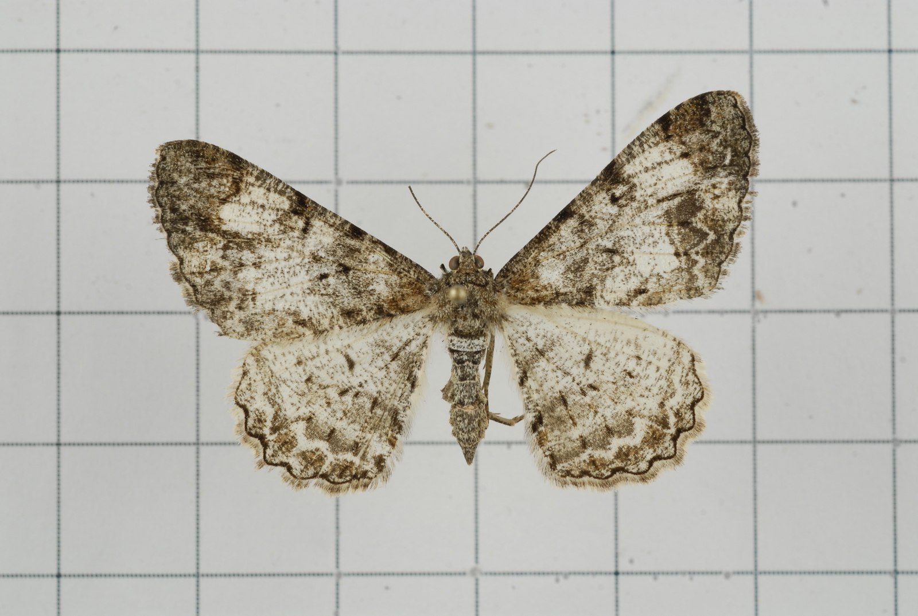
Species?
Cleora fraterna
